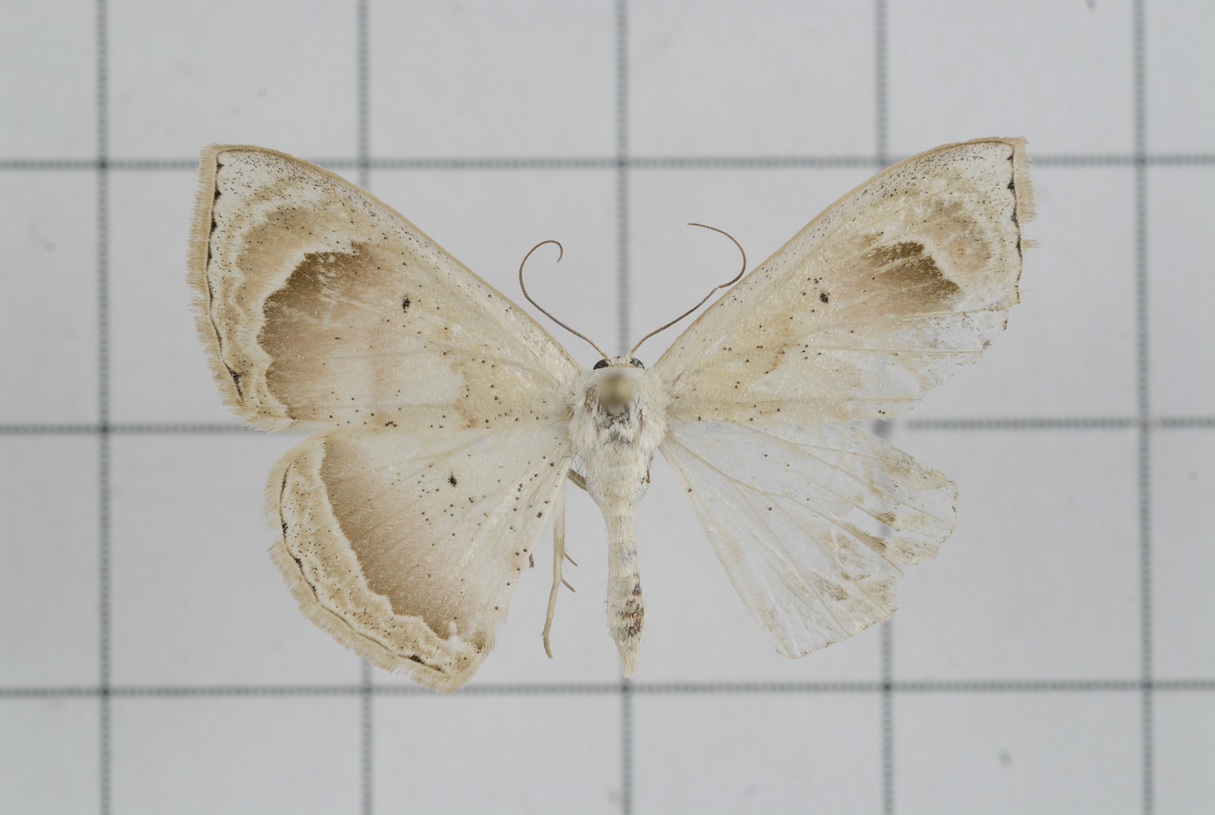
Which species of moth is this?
Somatina rosacea anaemica
